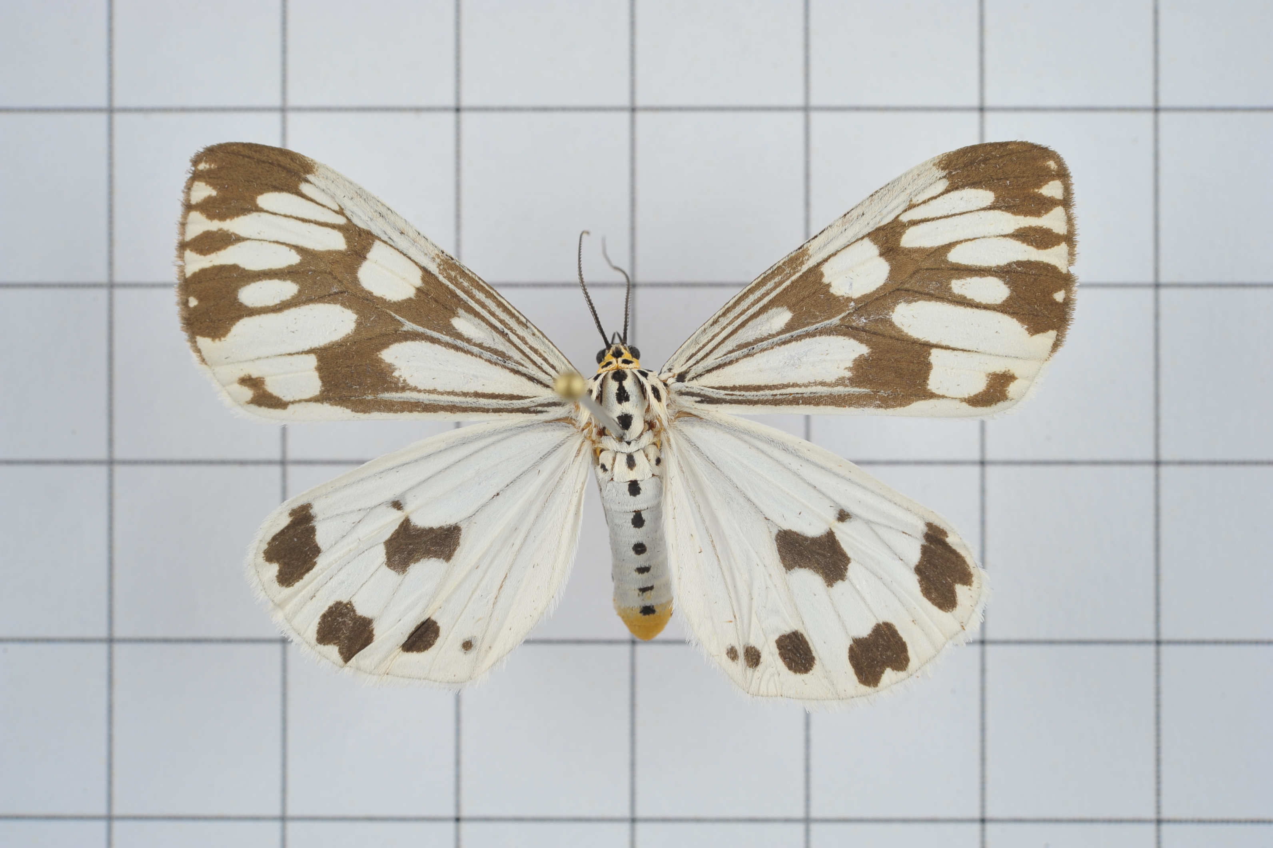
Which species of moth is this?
Nyctemera adversata
